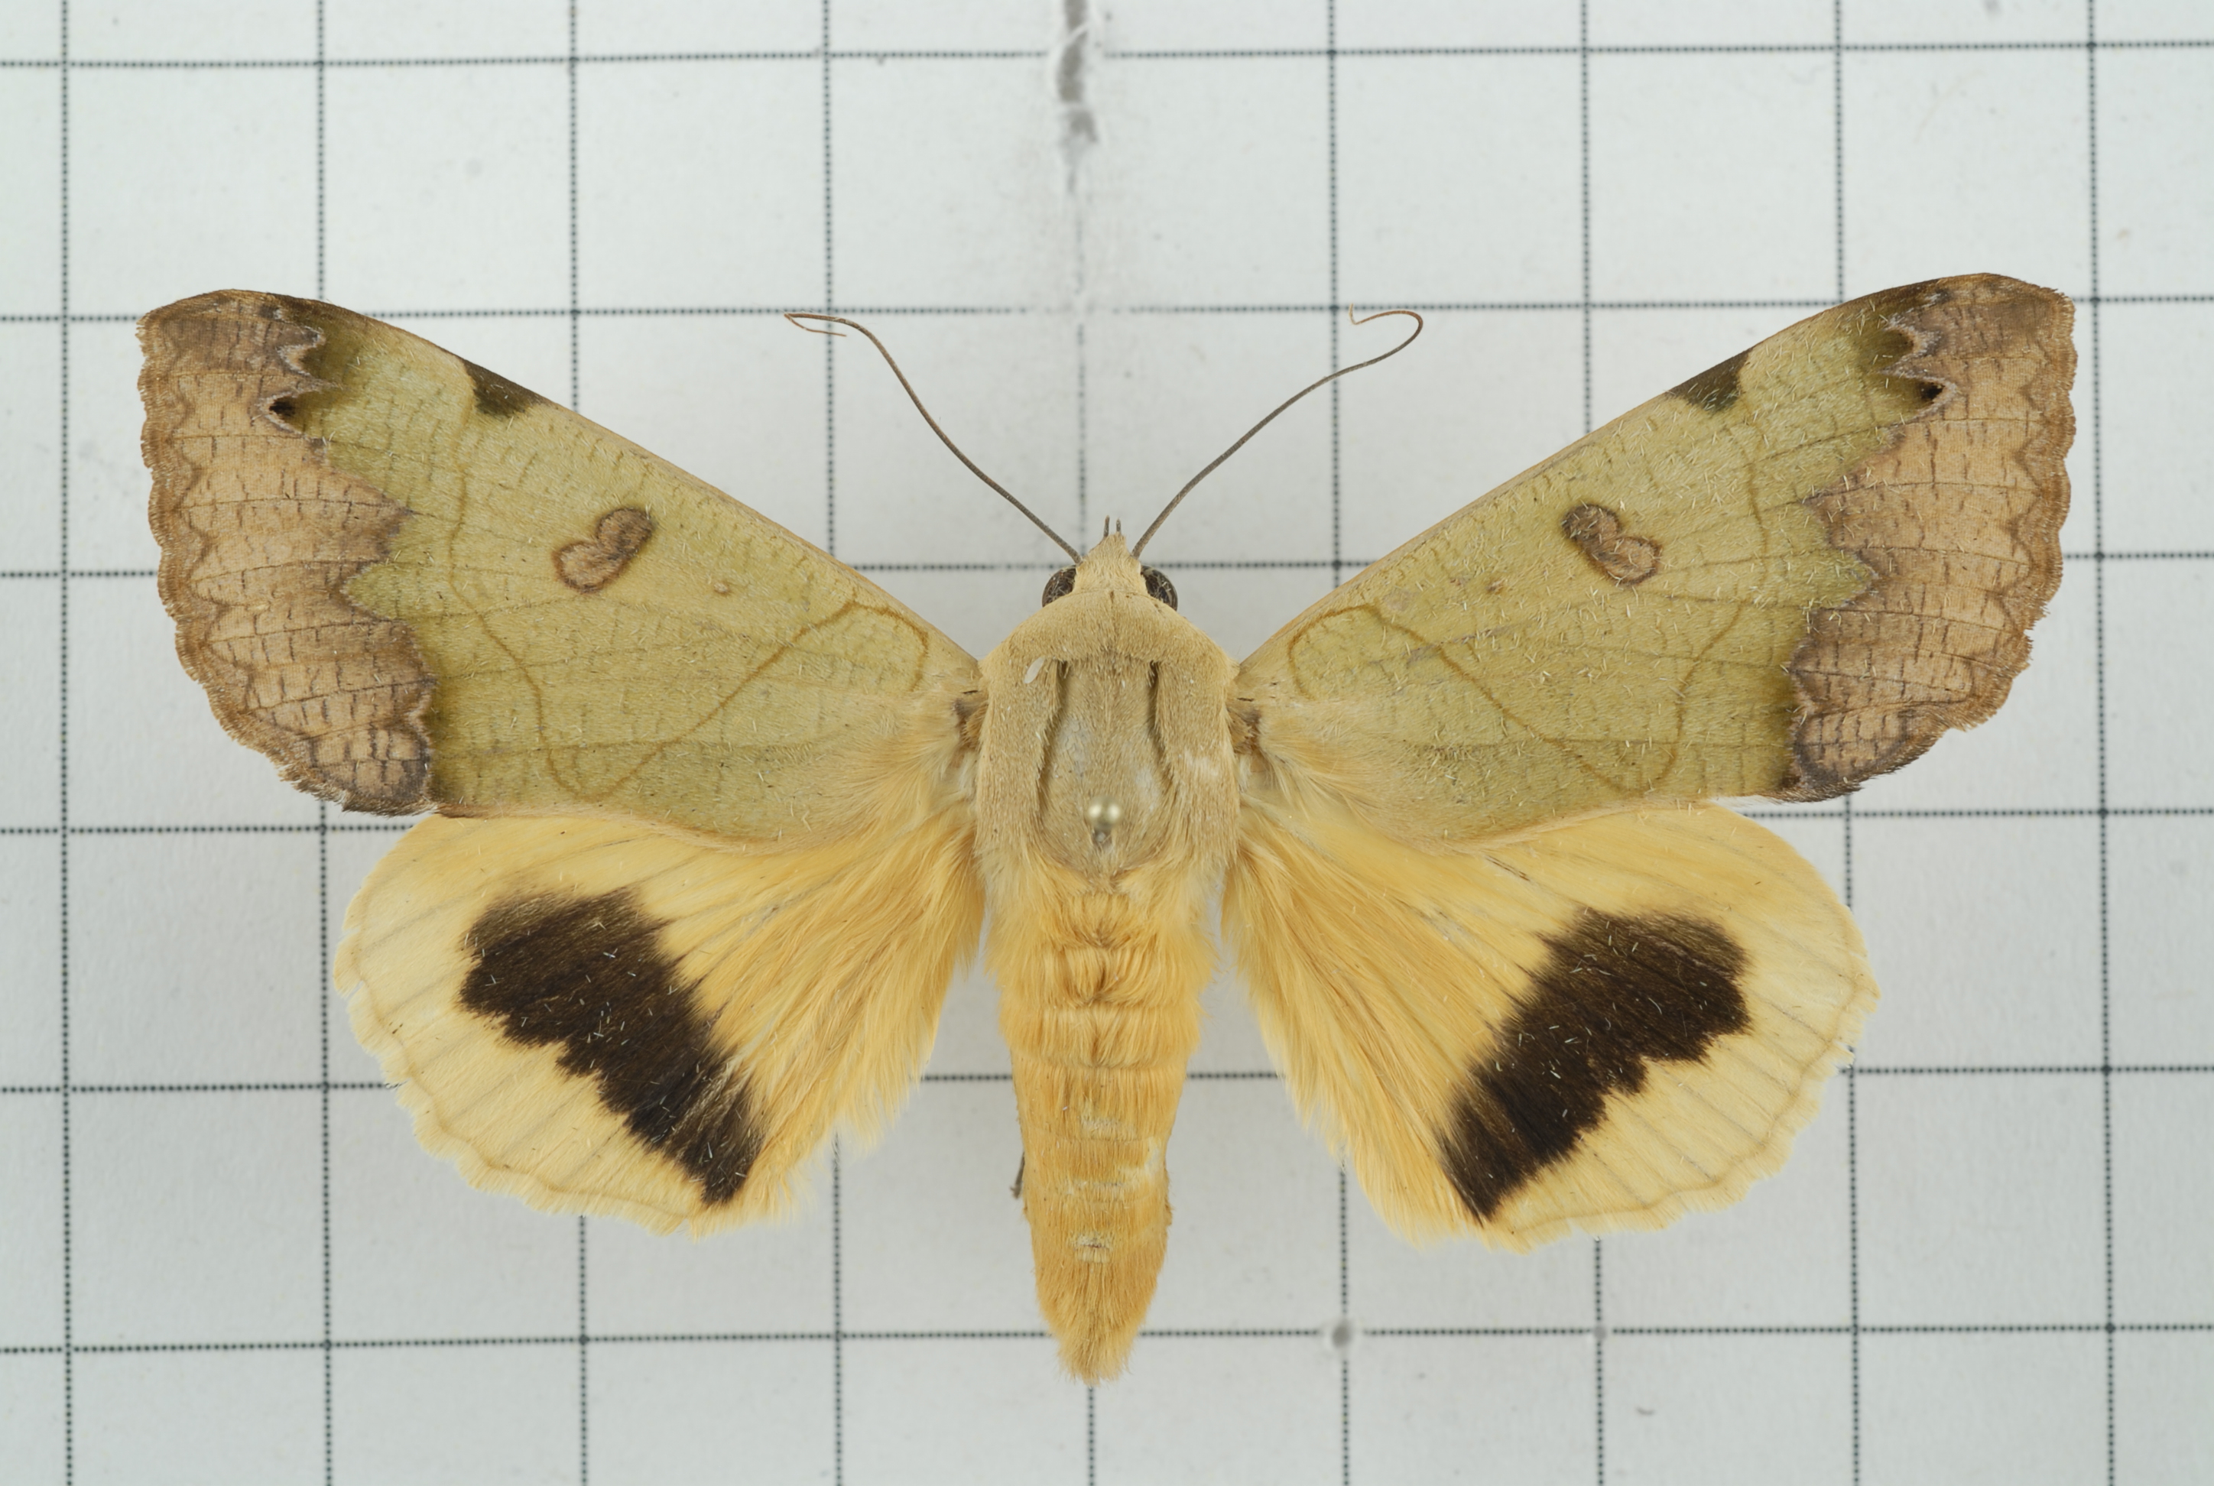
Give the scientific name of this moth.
Ophiusa tirhaca
